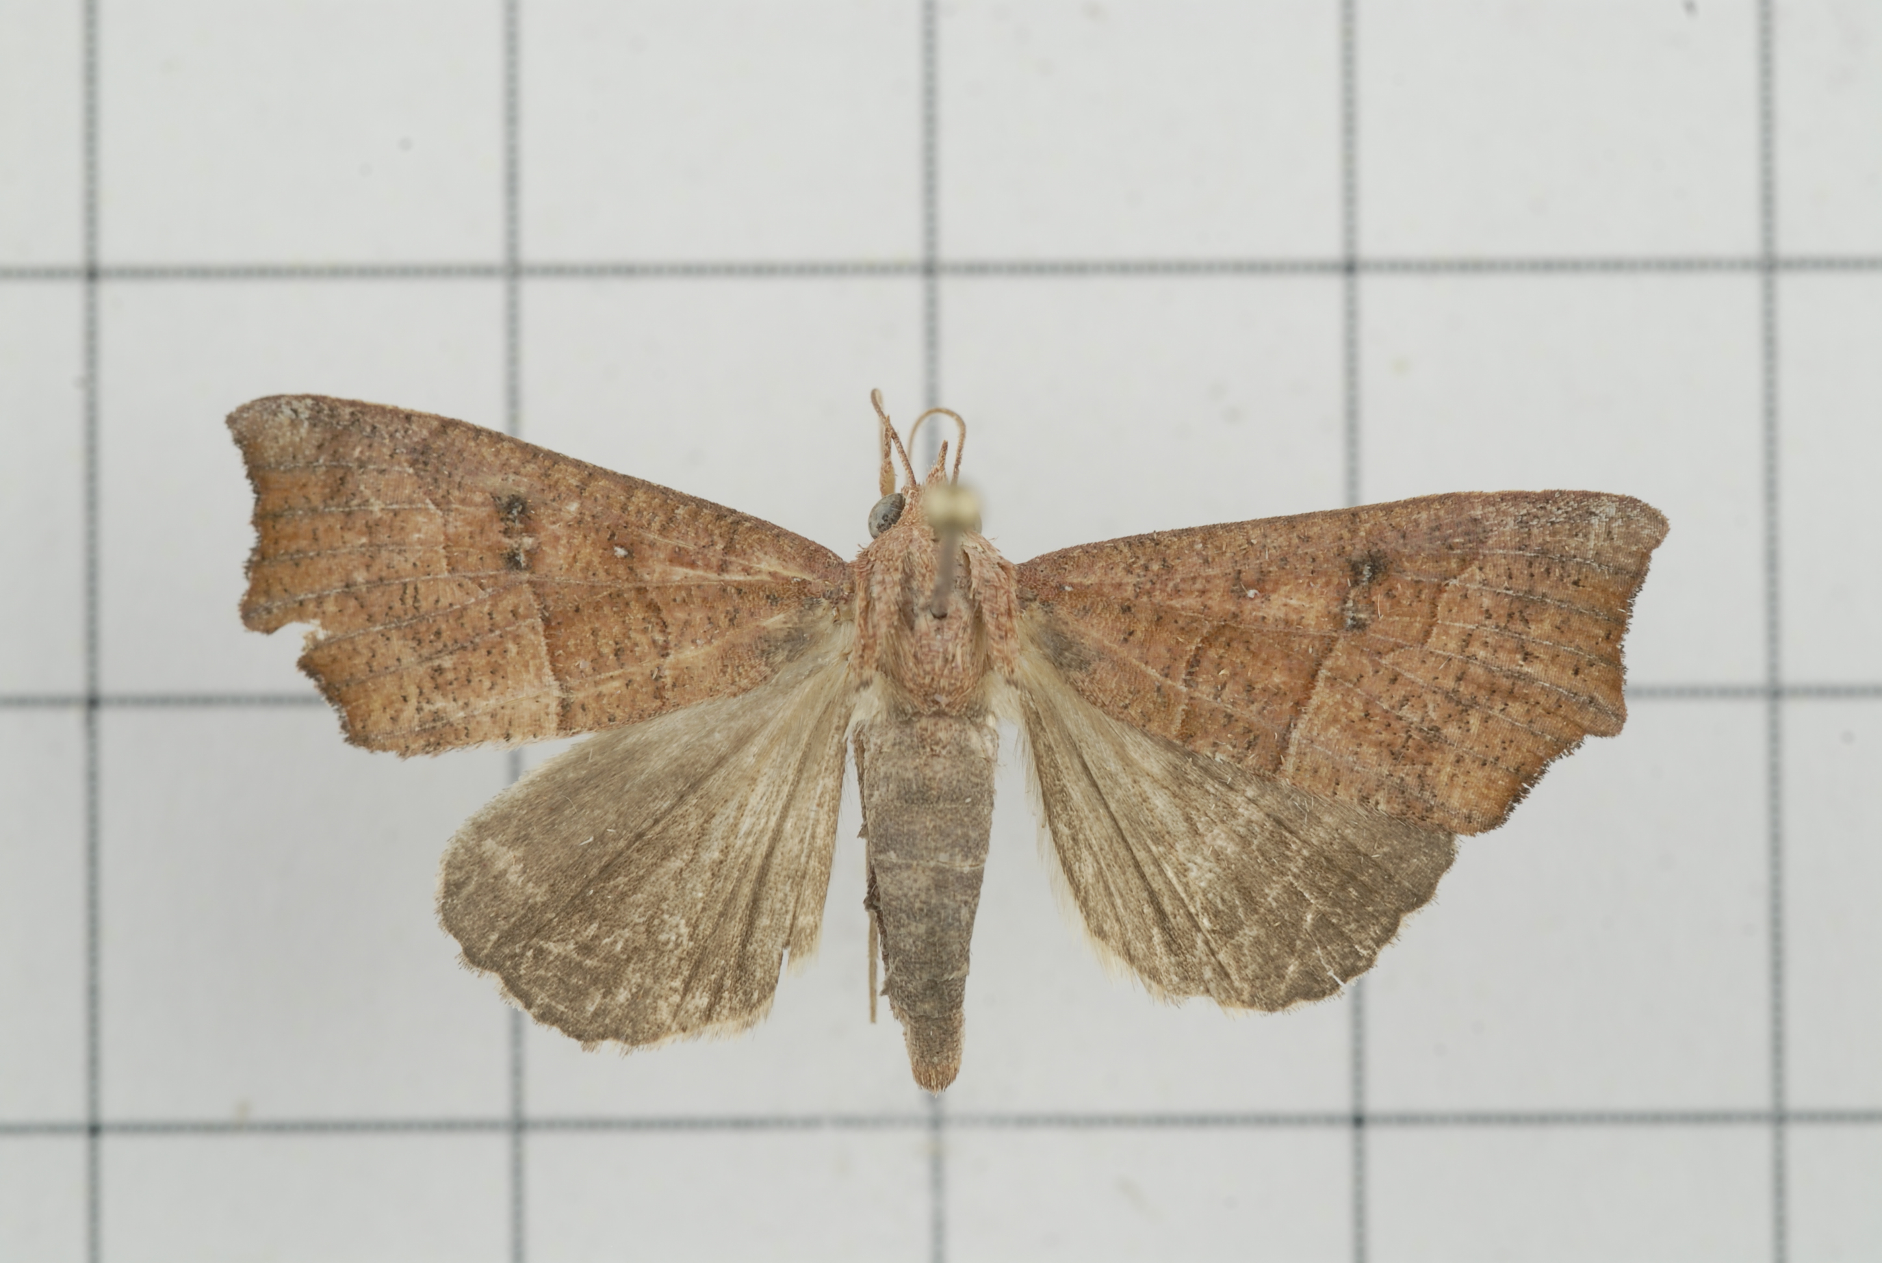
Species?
Gonitis mesogona
